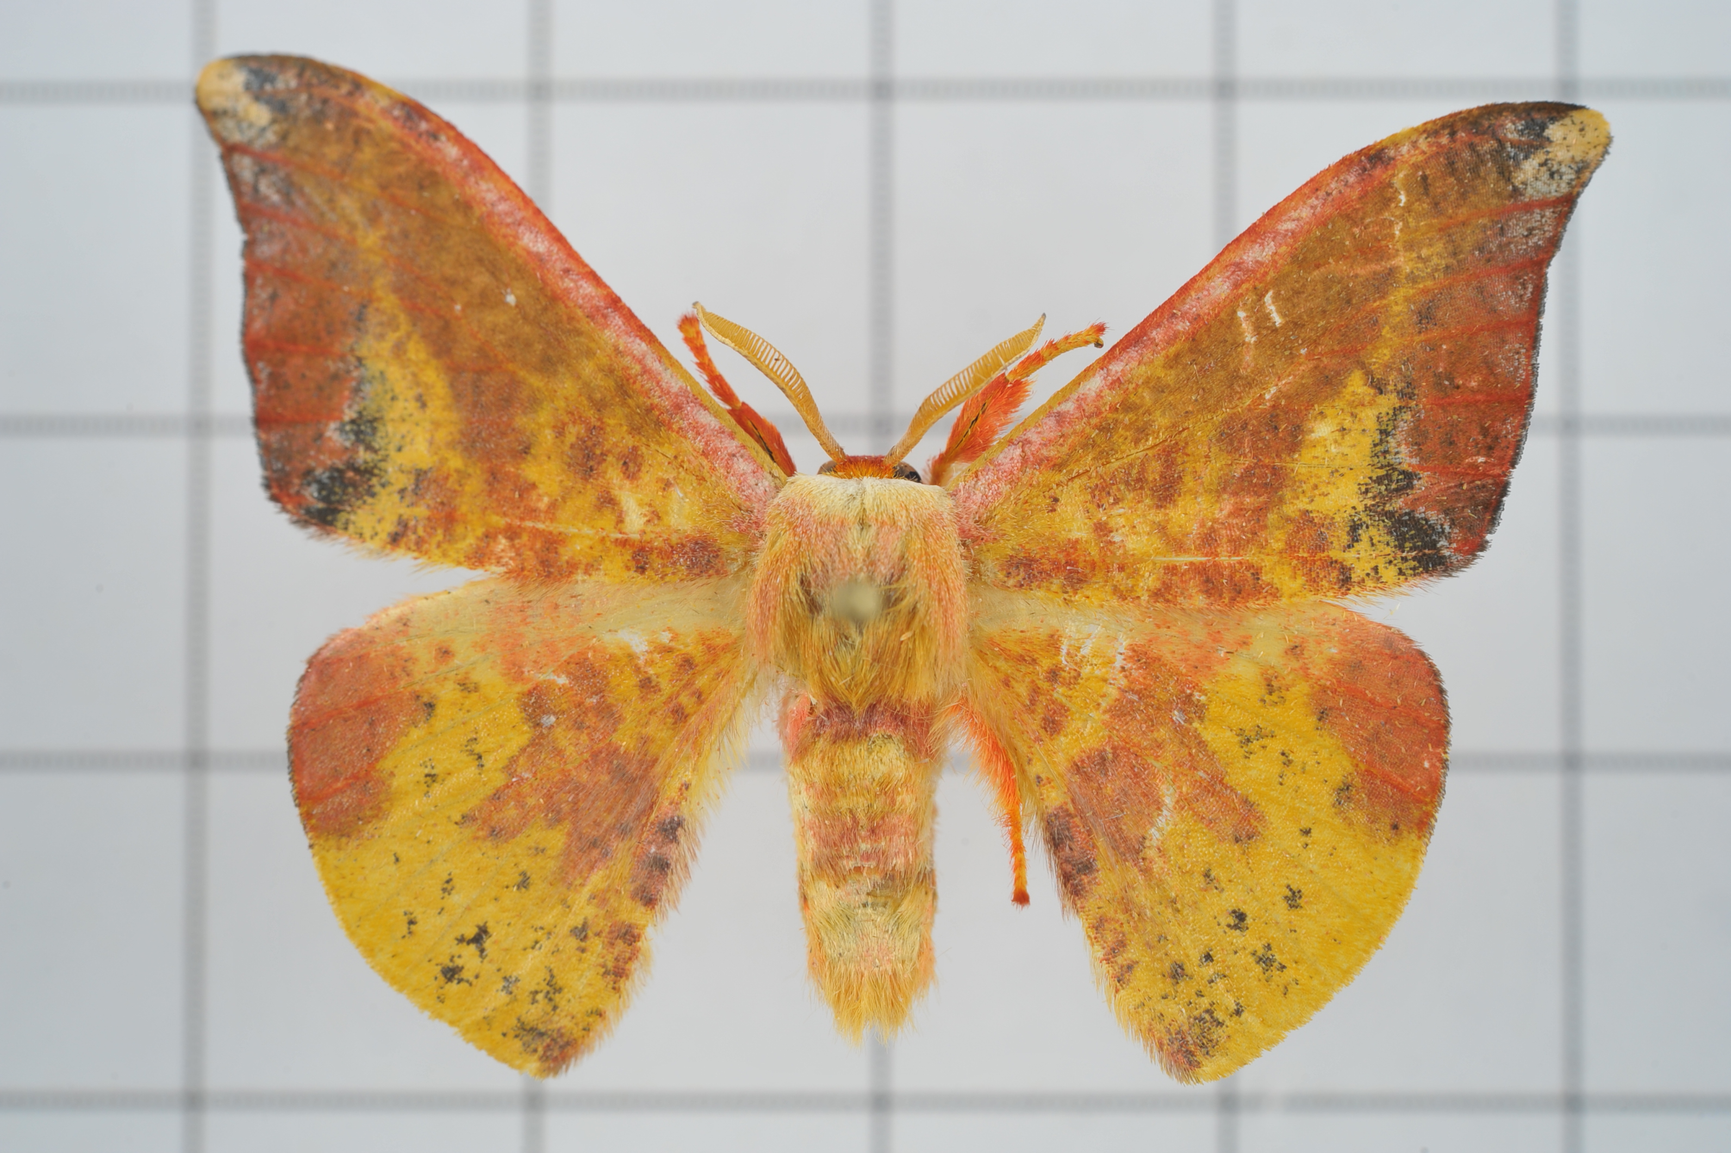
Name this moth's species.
Oreta fuscopurpurea
